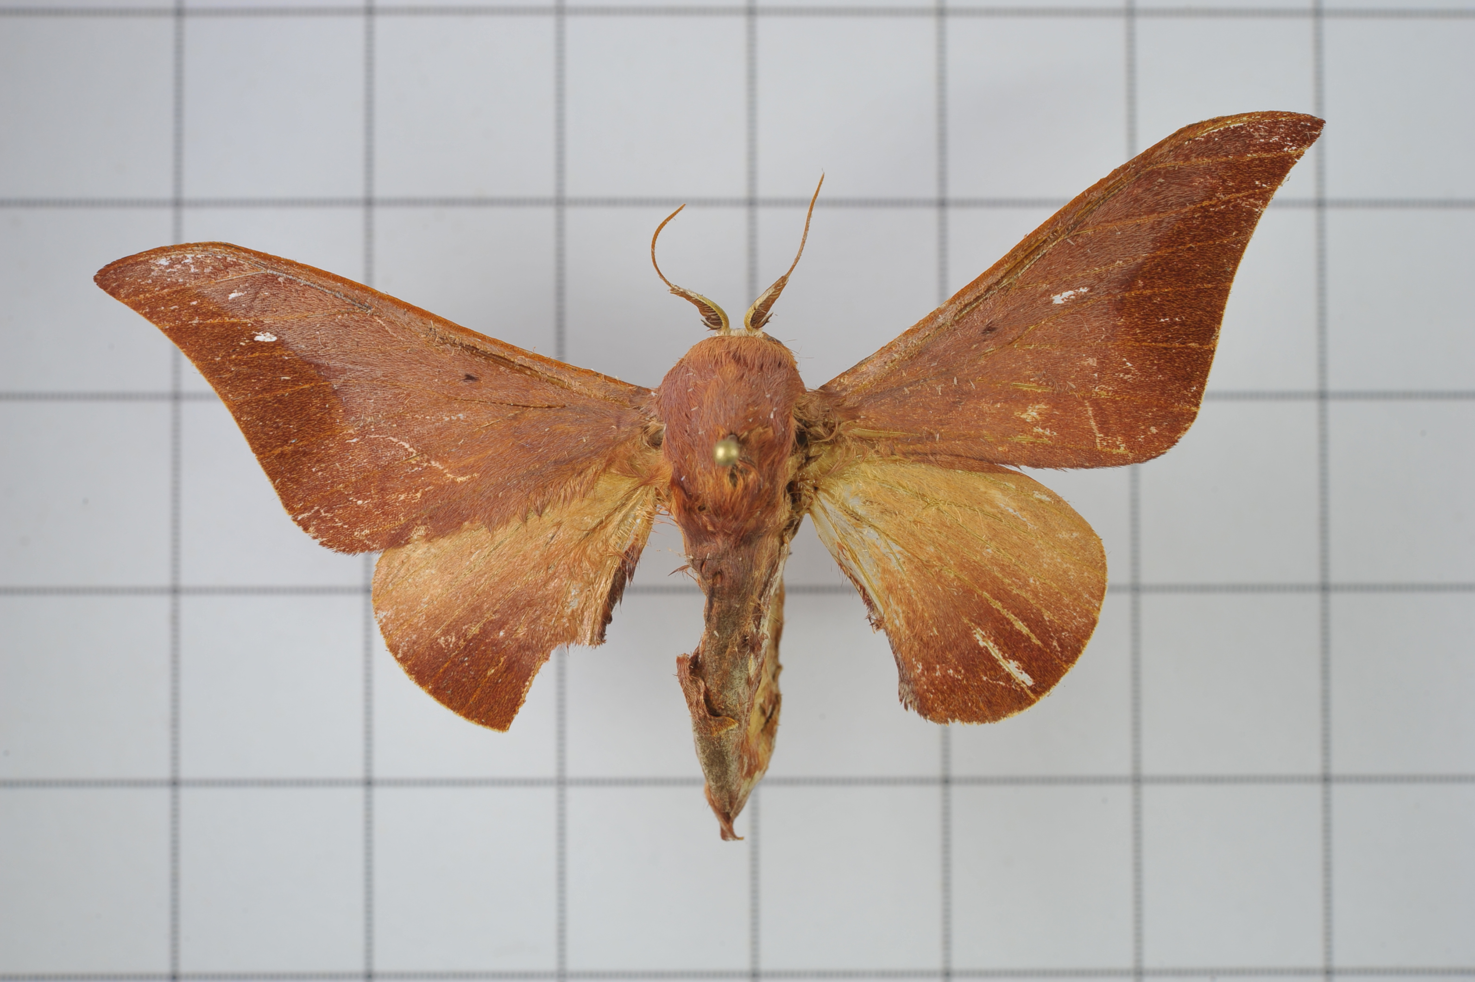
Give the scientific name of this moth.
Comparmustilia gerontica
